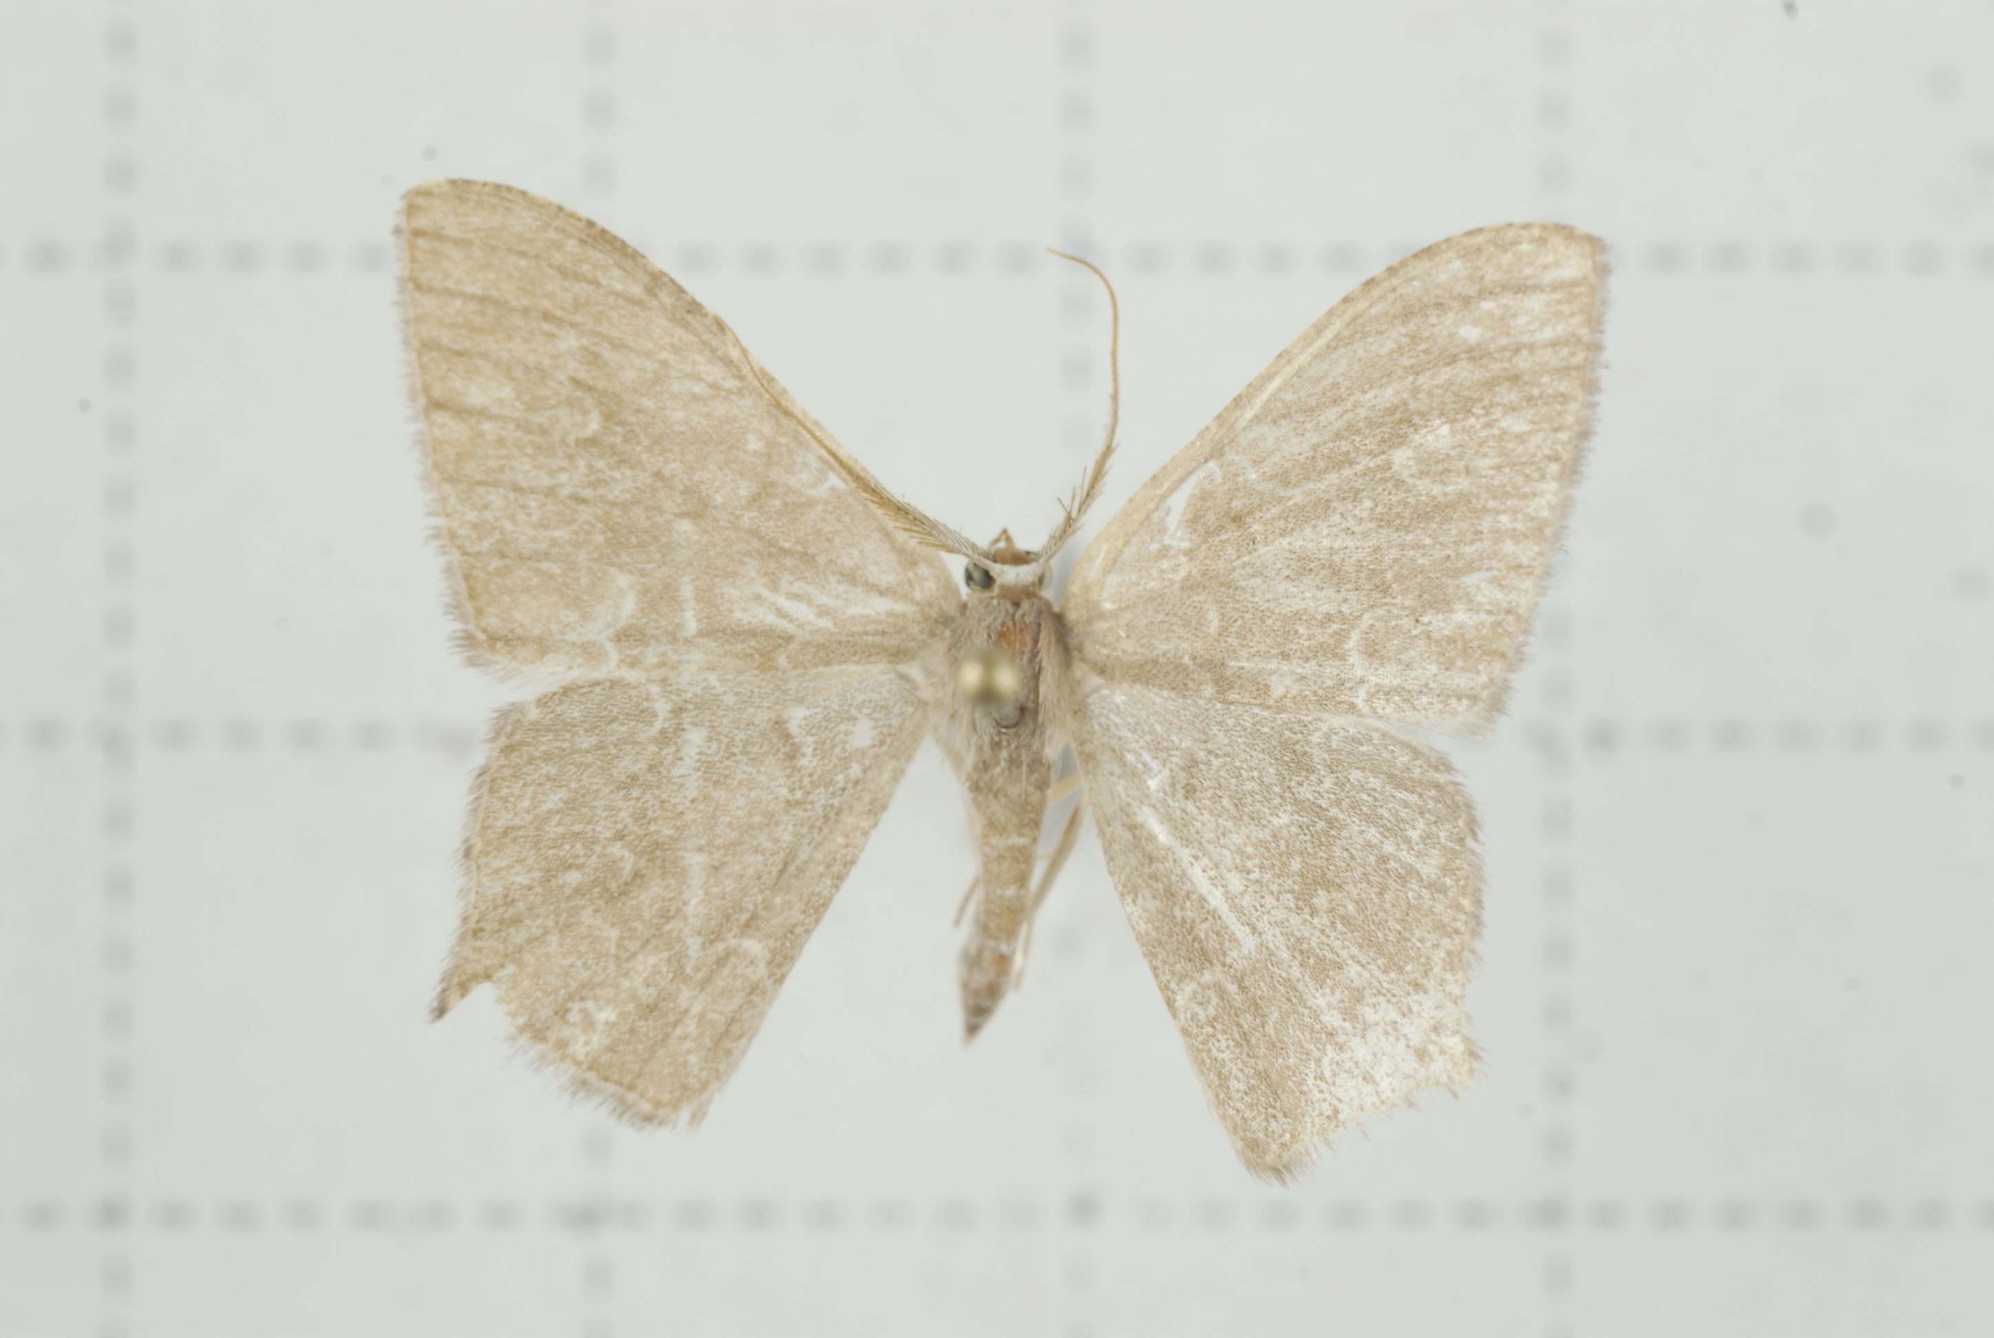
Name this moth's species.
Jodis argentilineata
